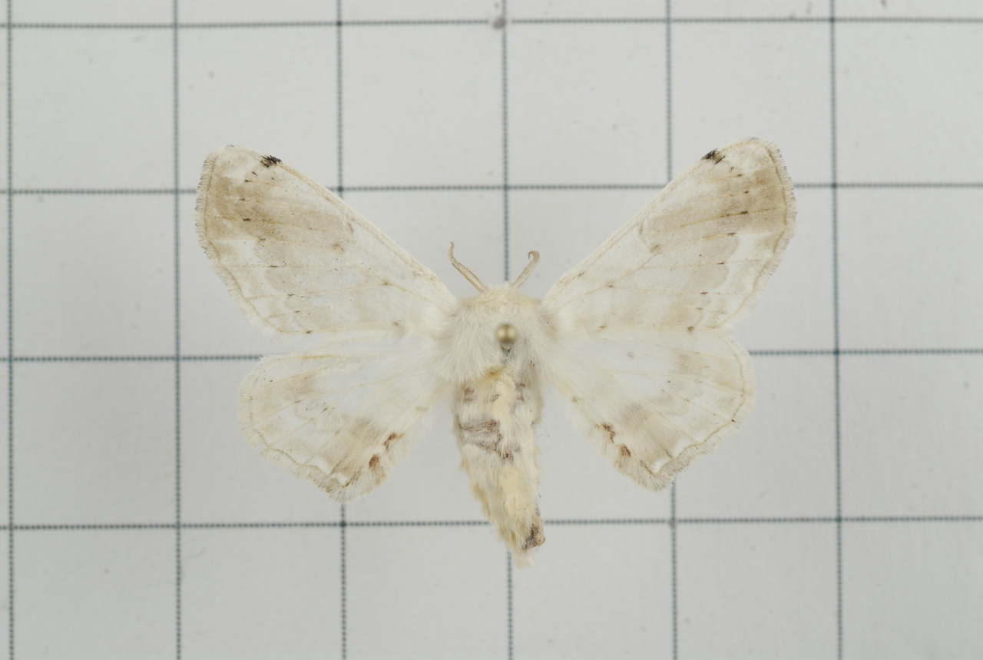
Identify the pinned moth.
Ernolatia moorei
